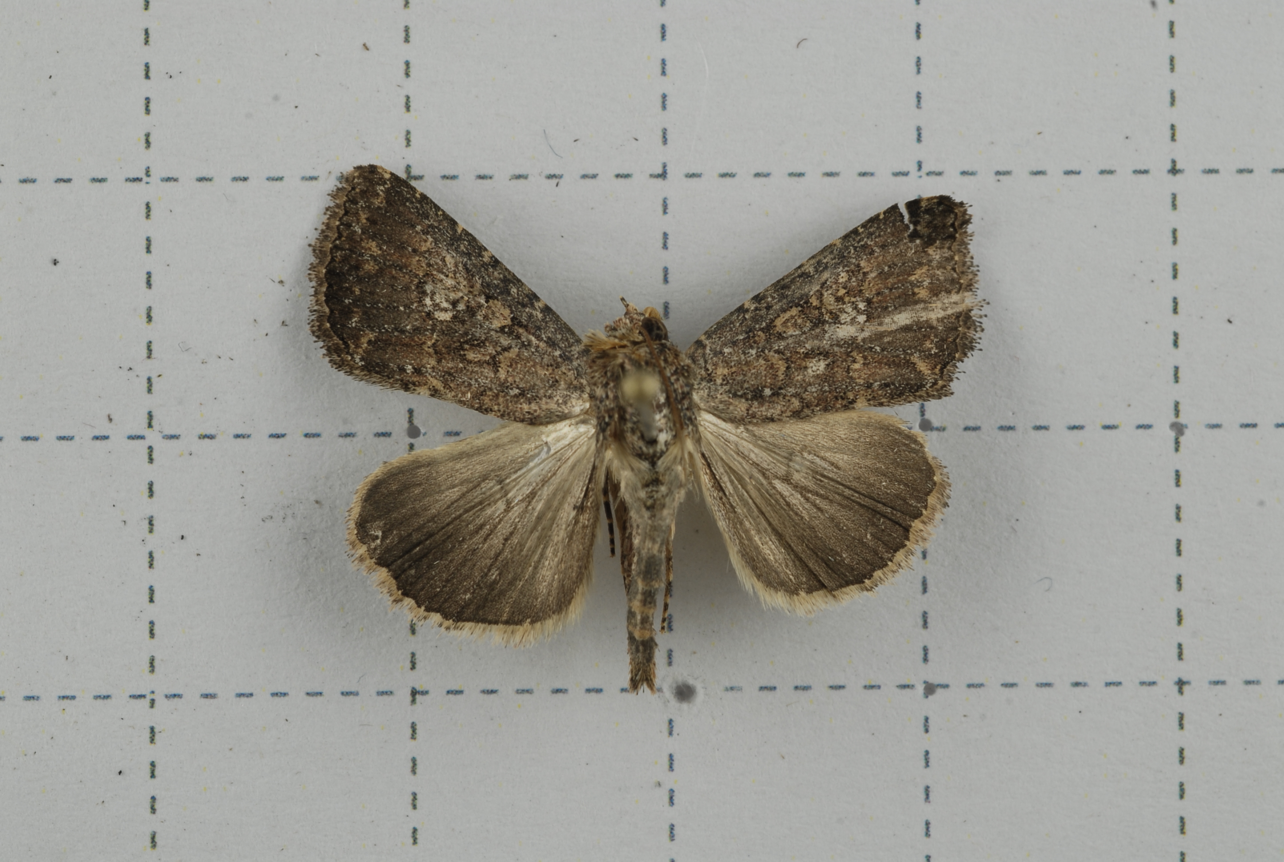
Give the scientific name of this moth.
Condica serva
